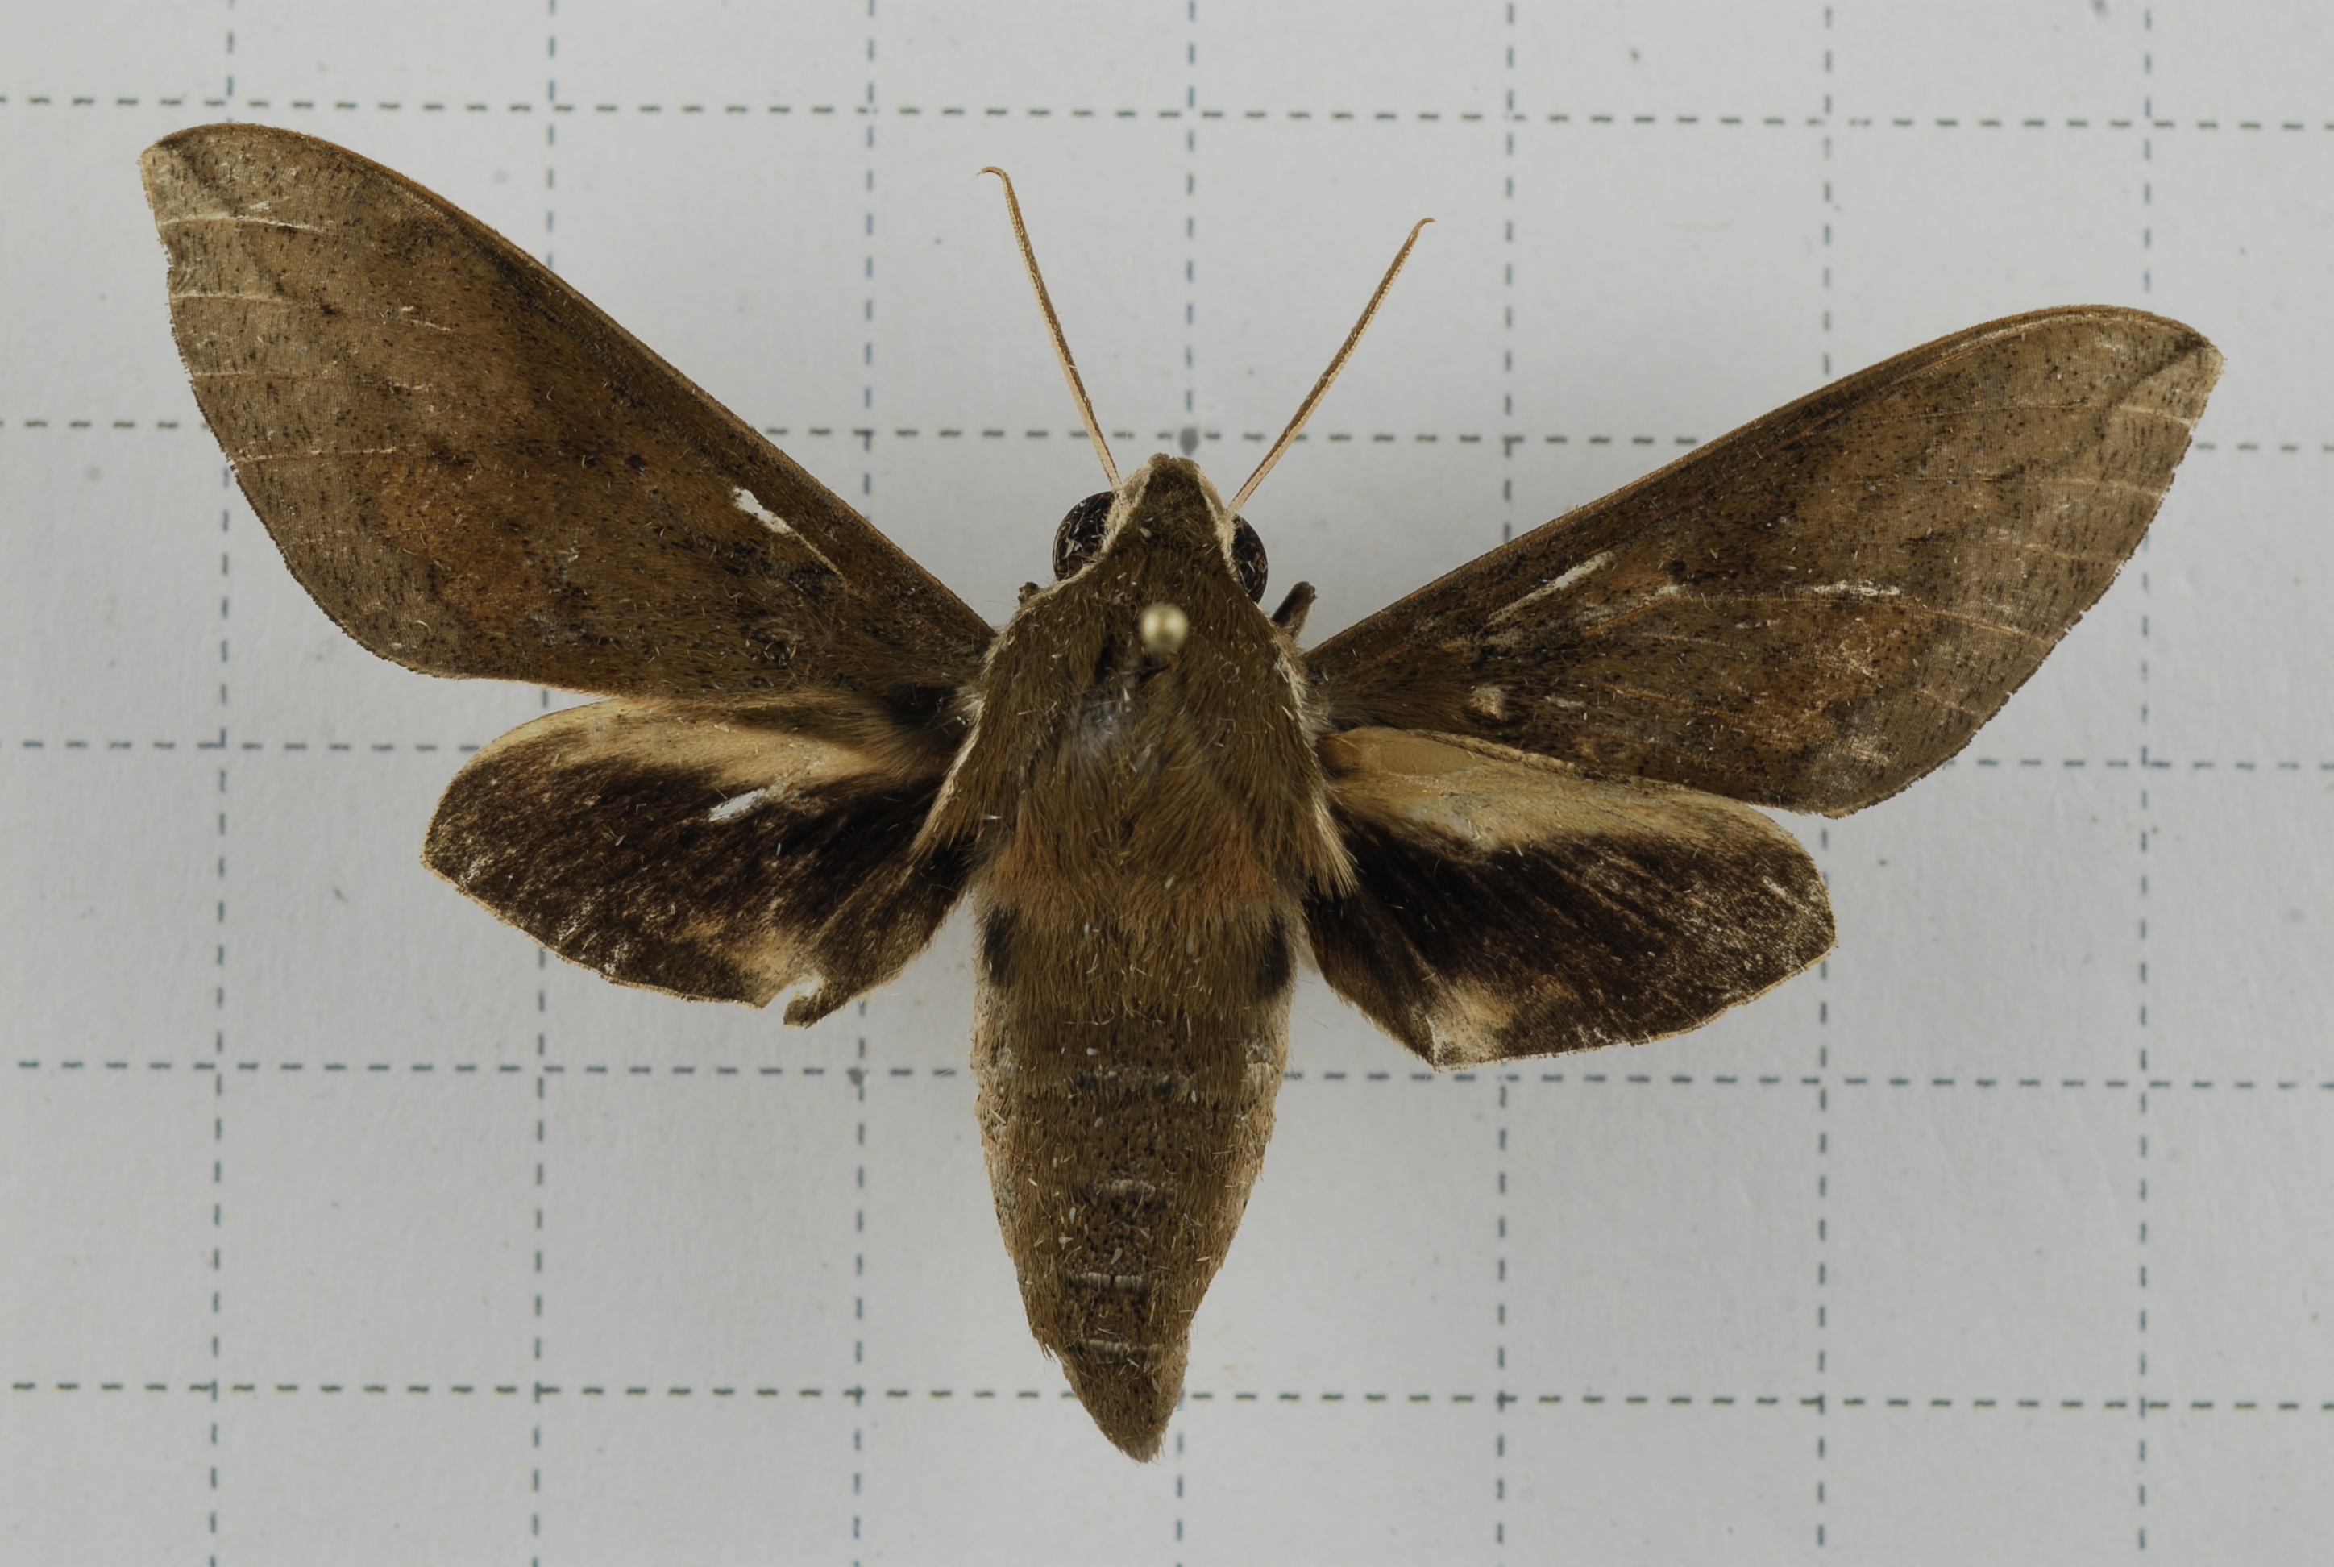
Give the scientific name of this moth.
Theretra boisduvalii
